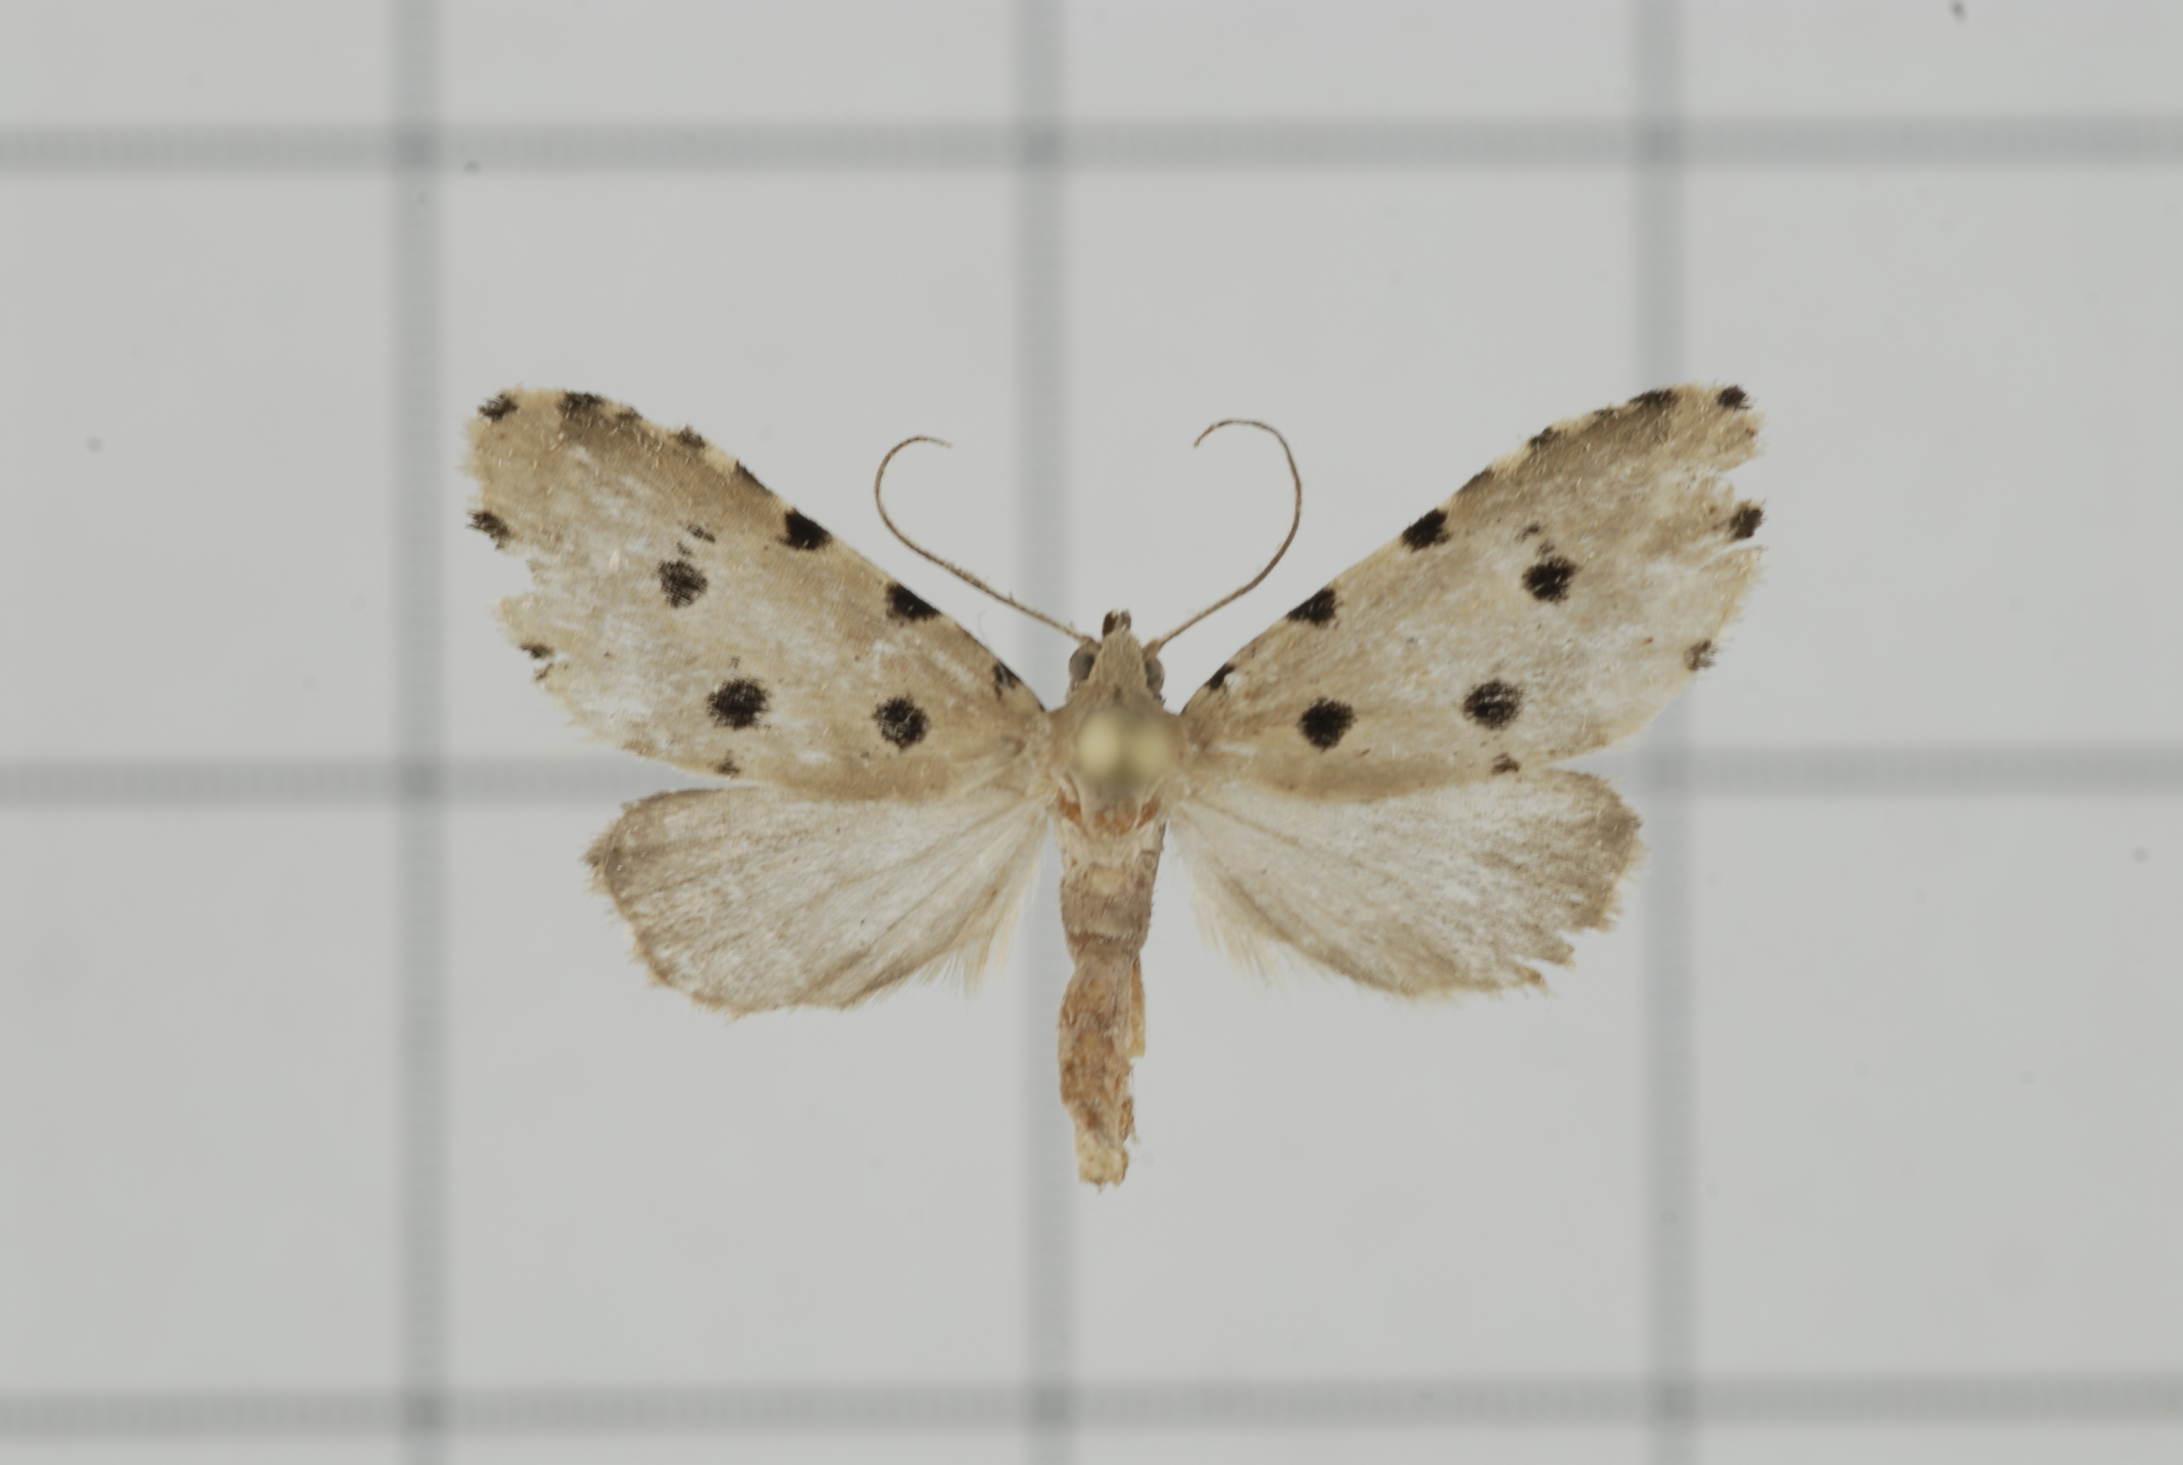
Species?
Metaemene atrigutta
